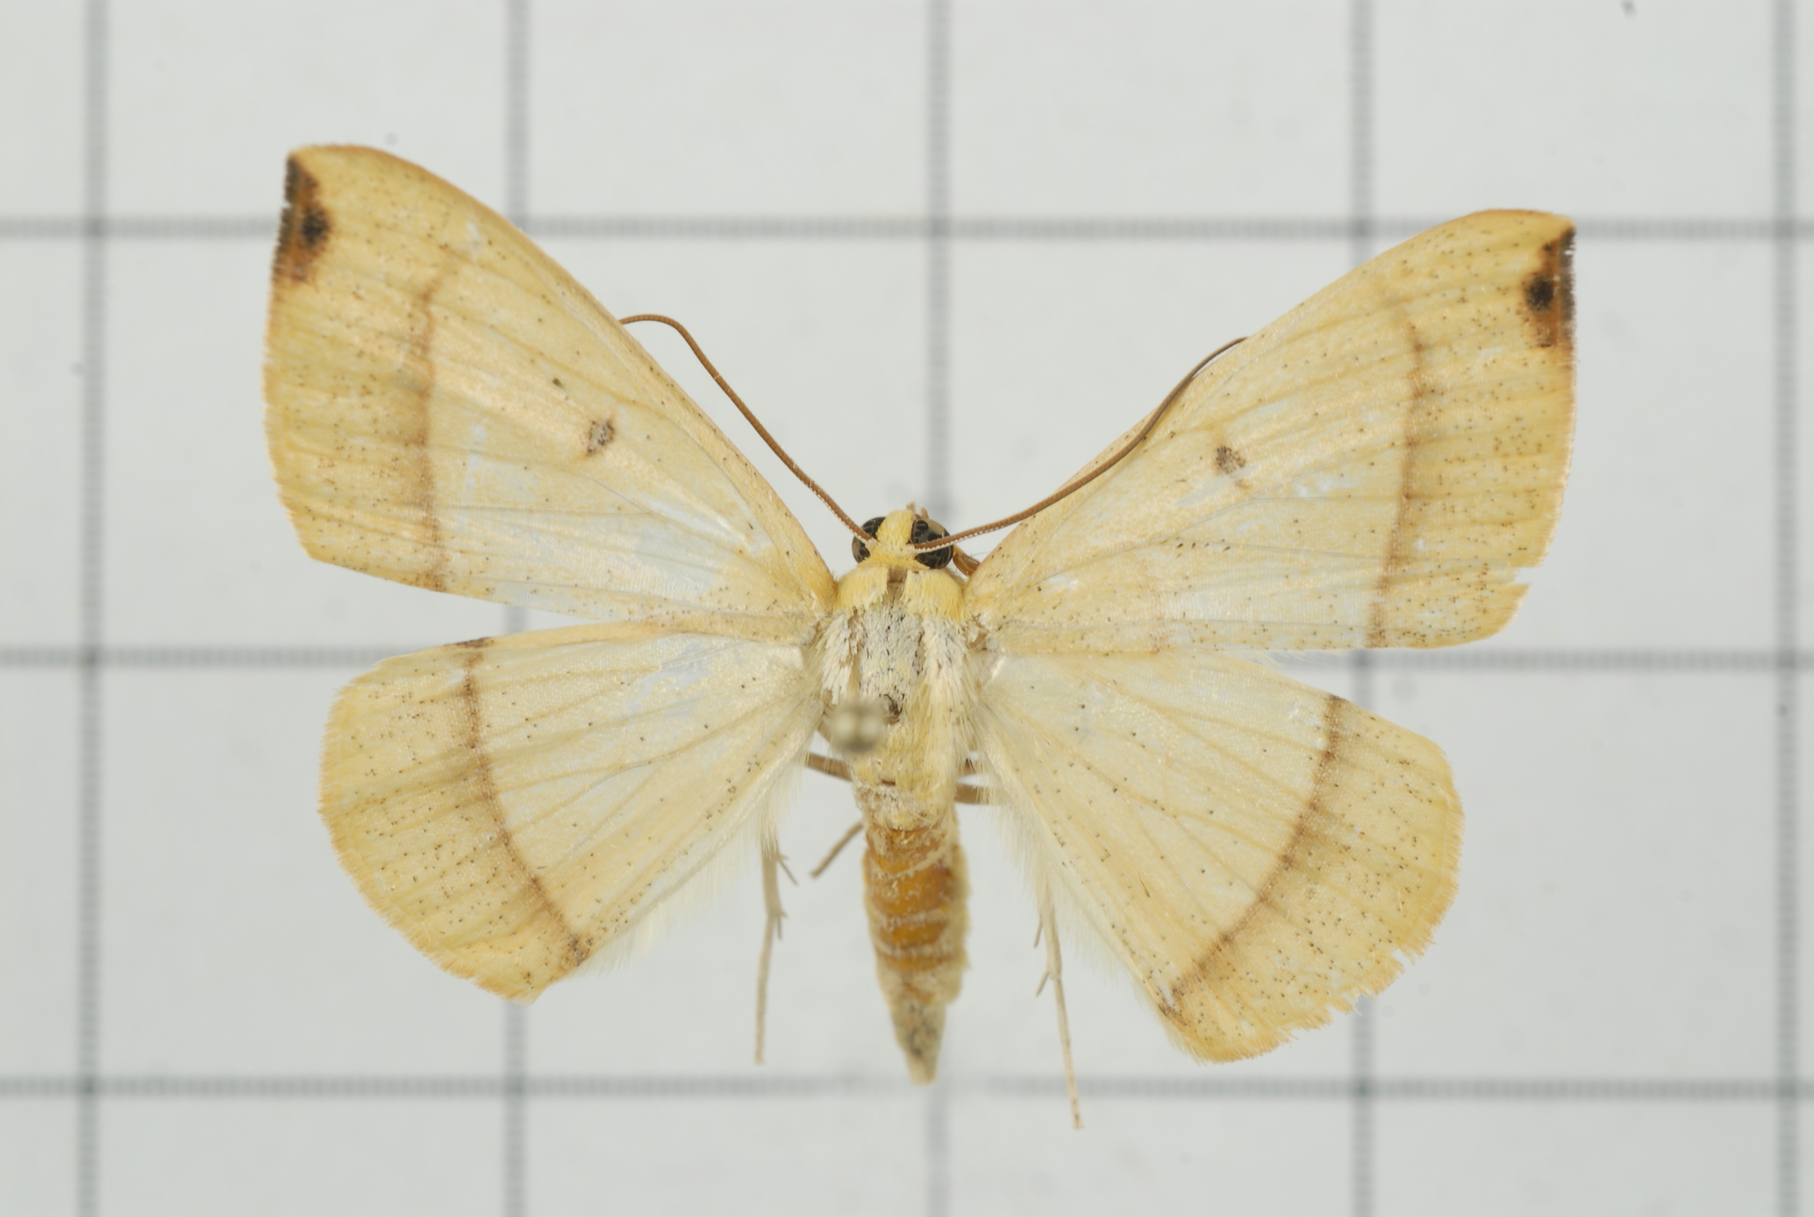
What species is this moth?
Eilicrinia flava
